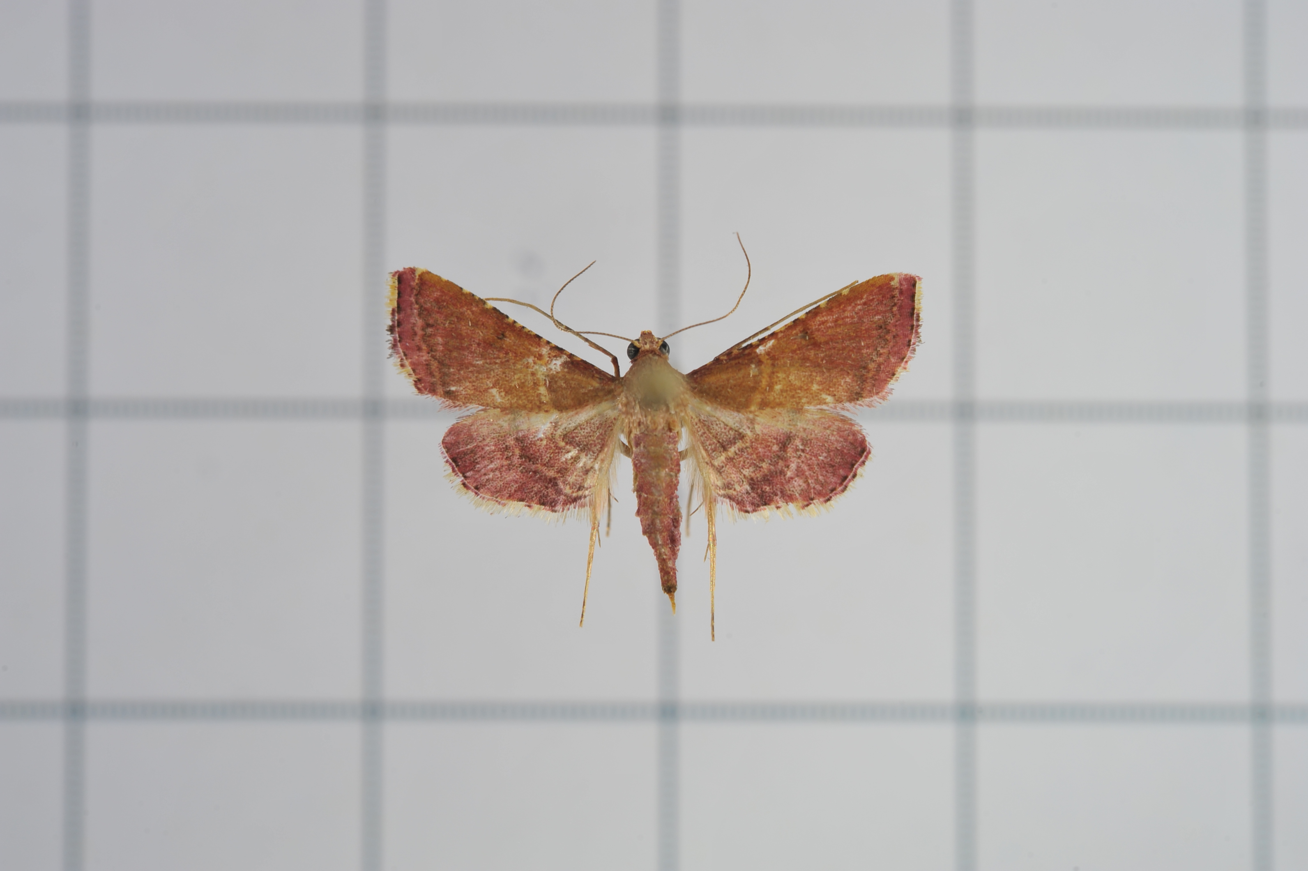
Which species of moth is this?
Endotricha olivacealis
